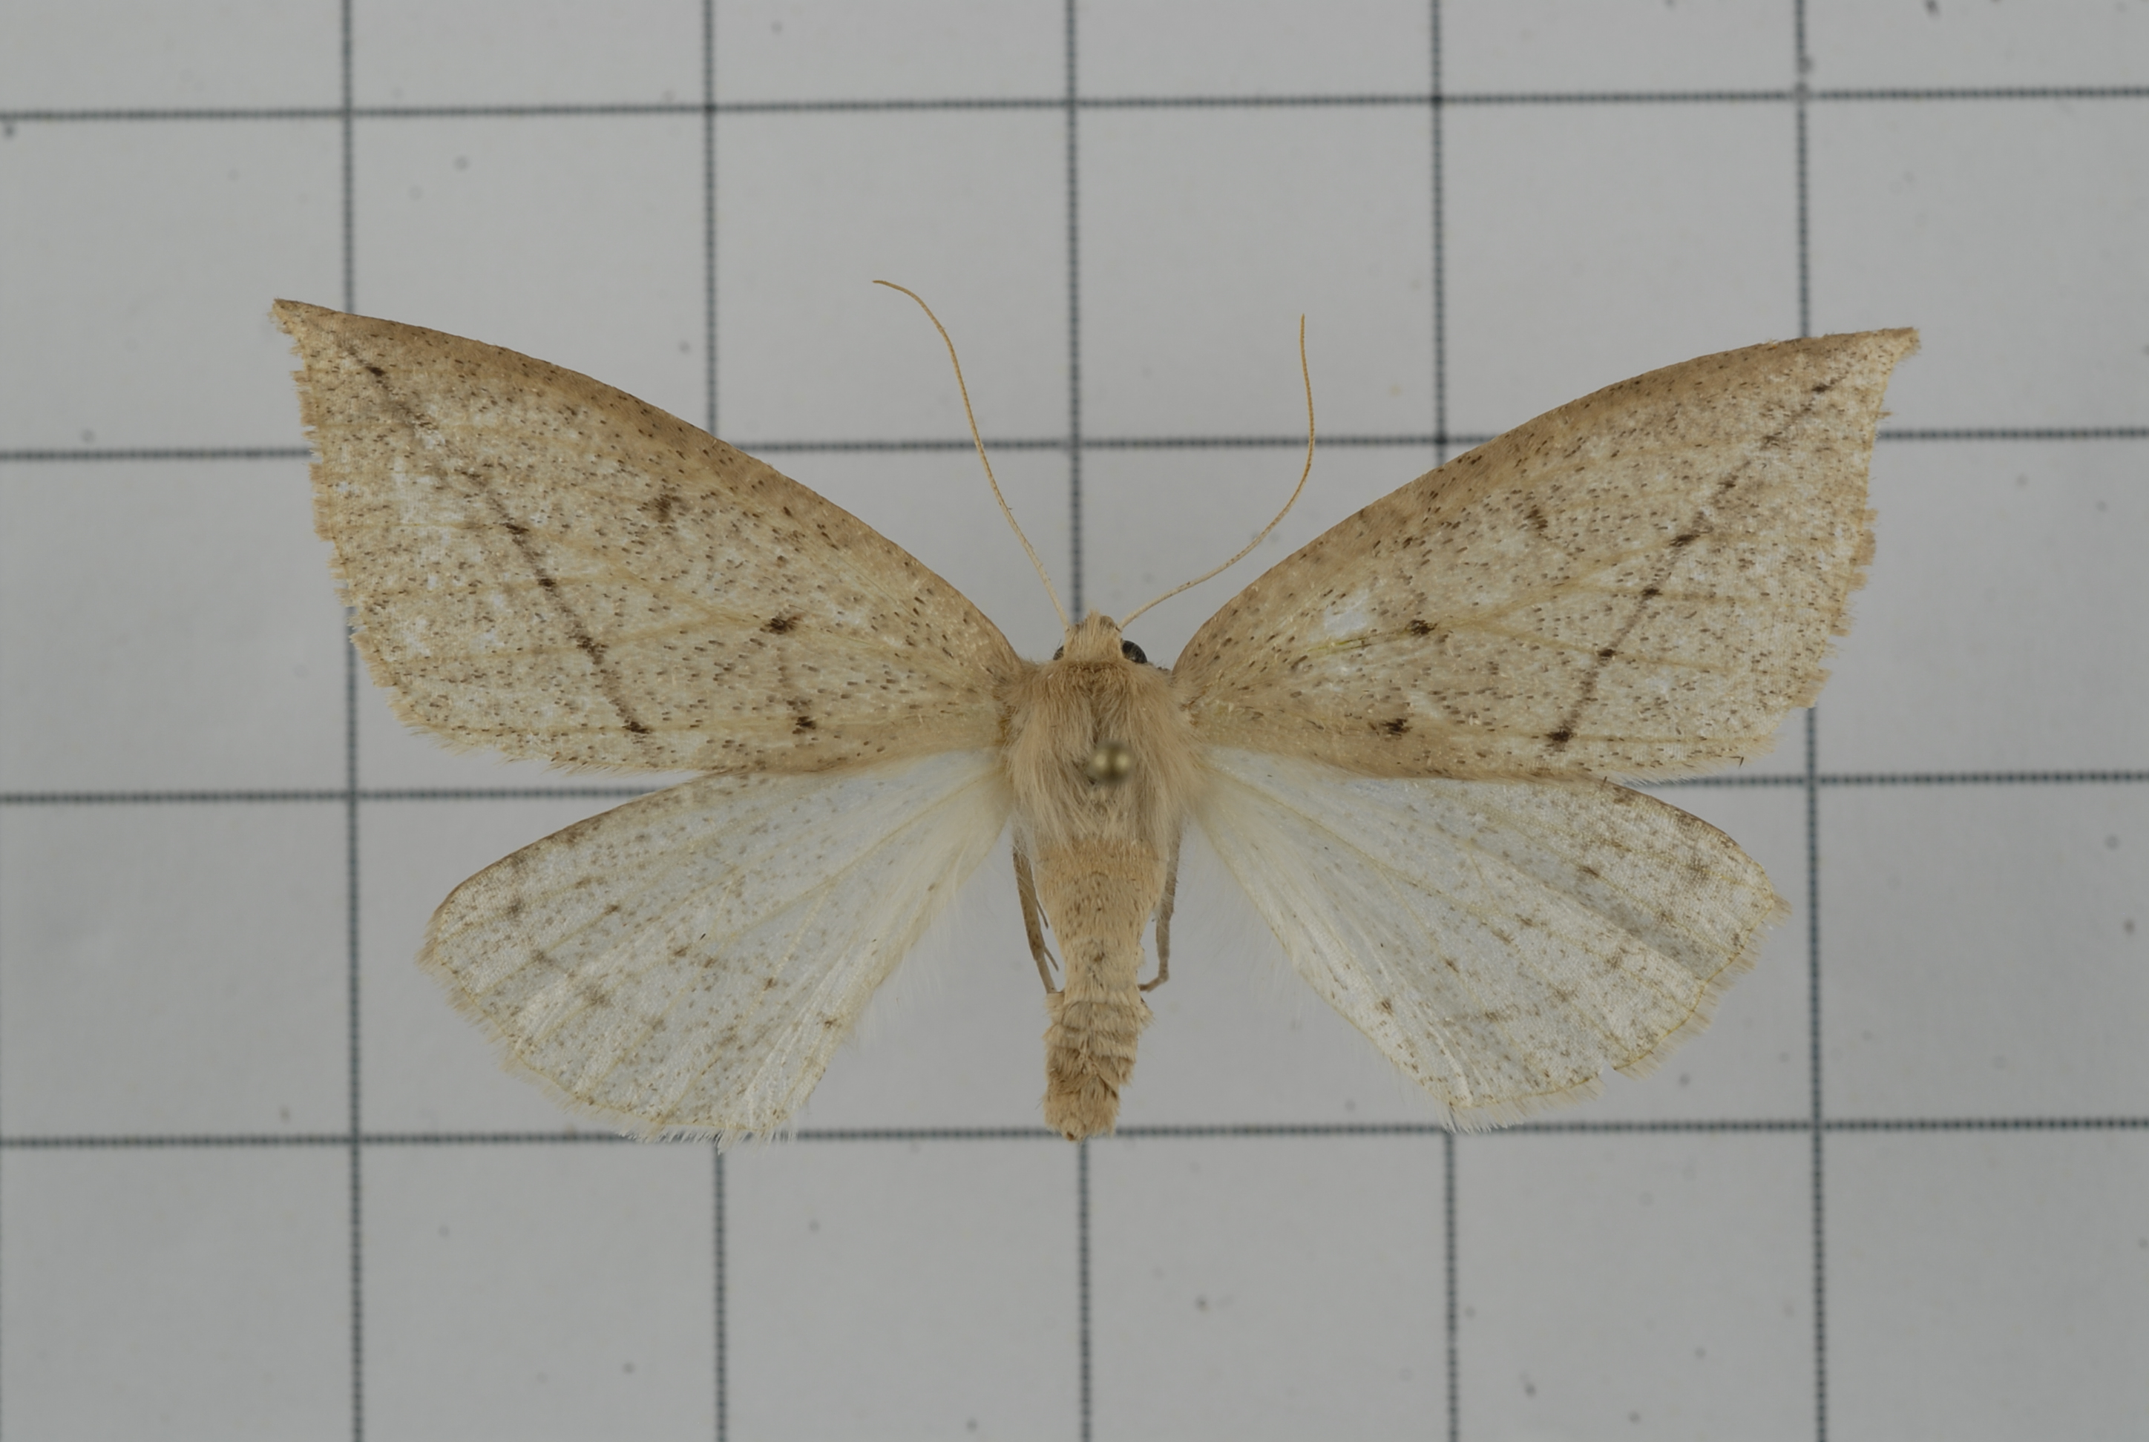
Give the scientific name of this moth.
Descoreba simplex
